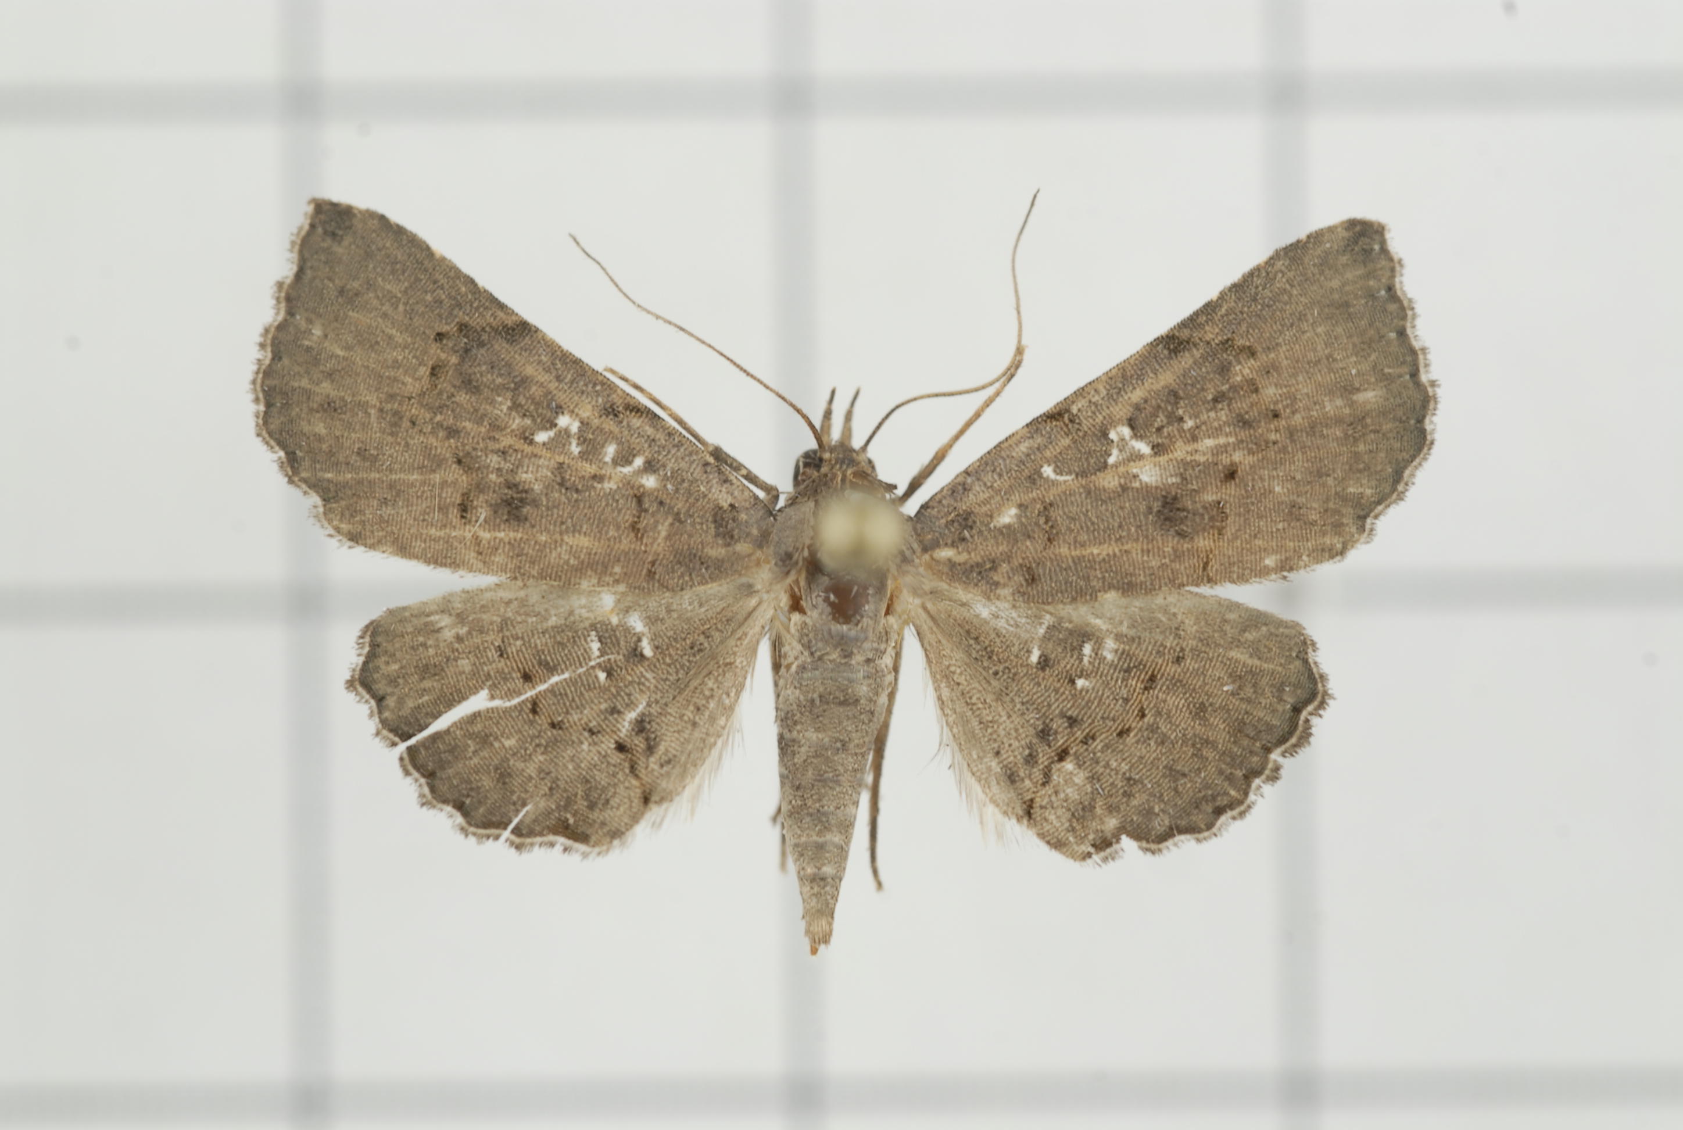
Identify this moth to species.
Rhesala imparata
